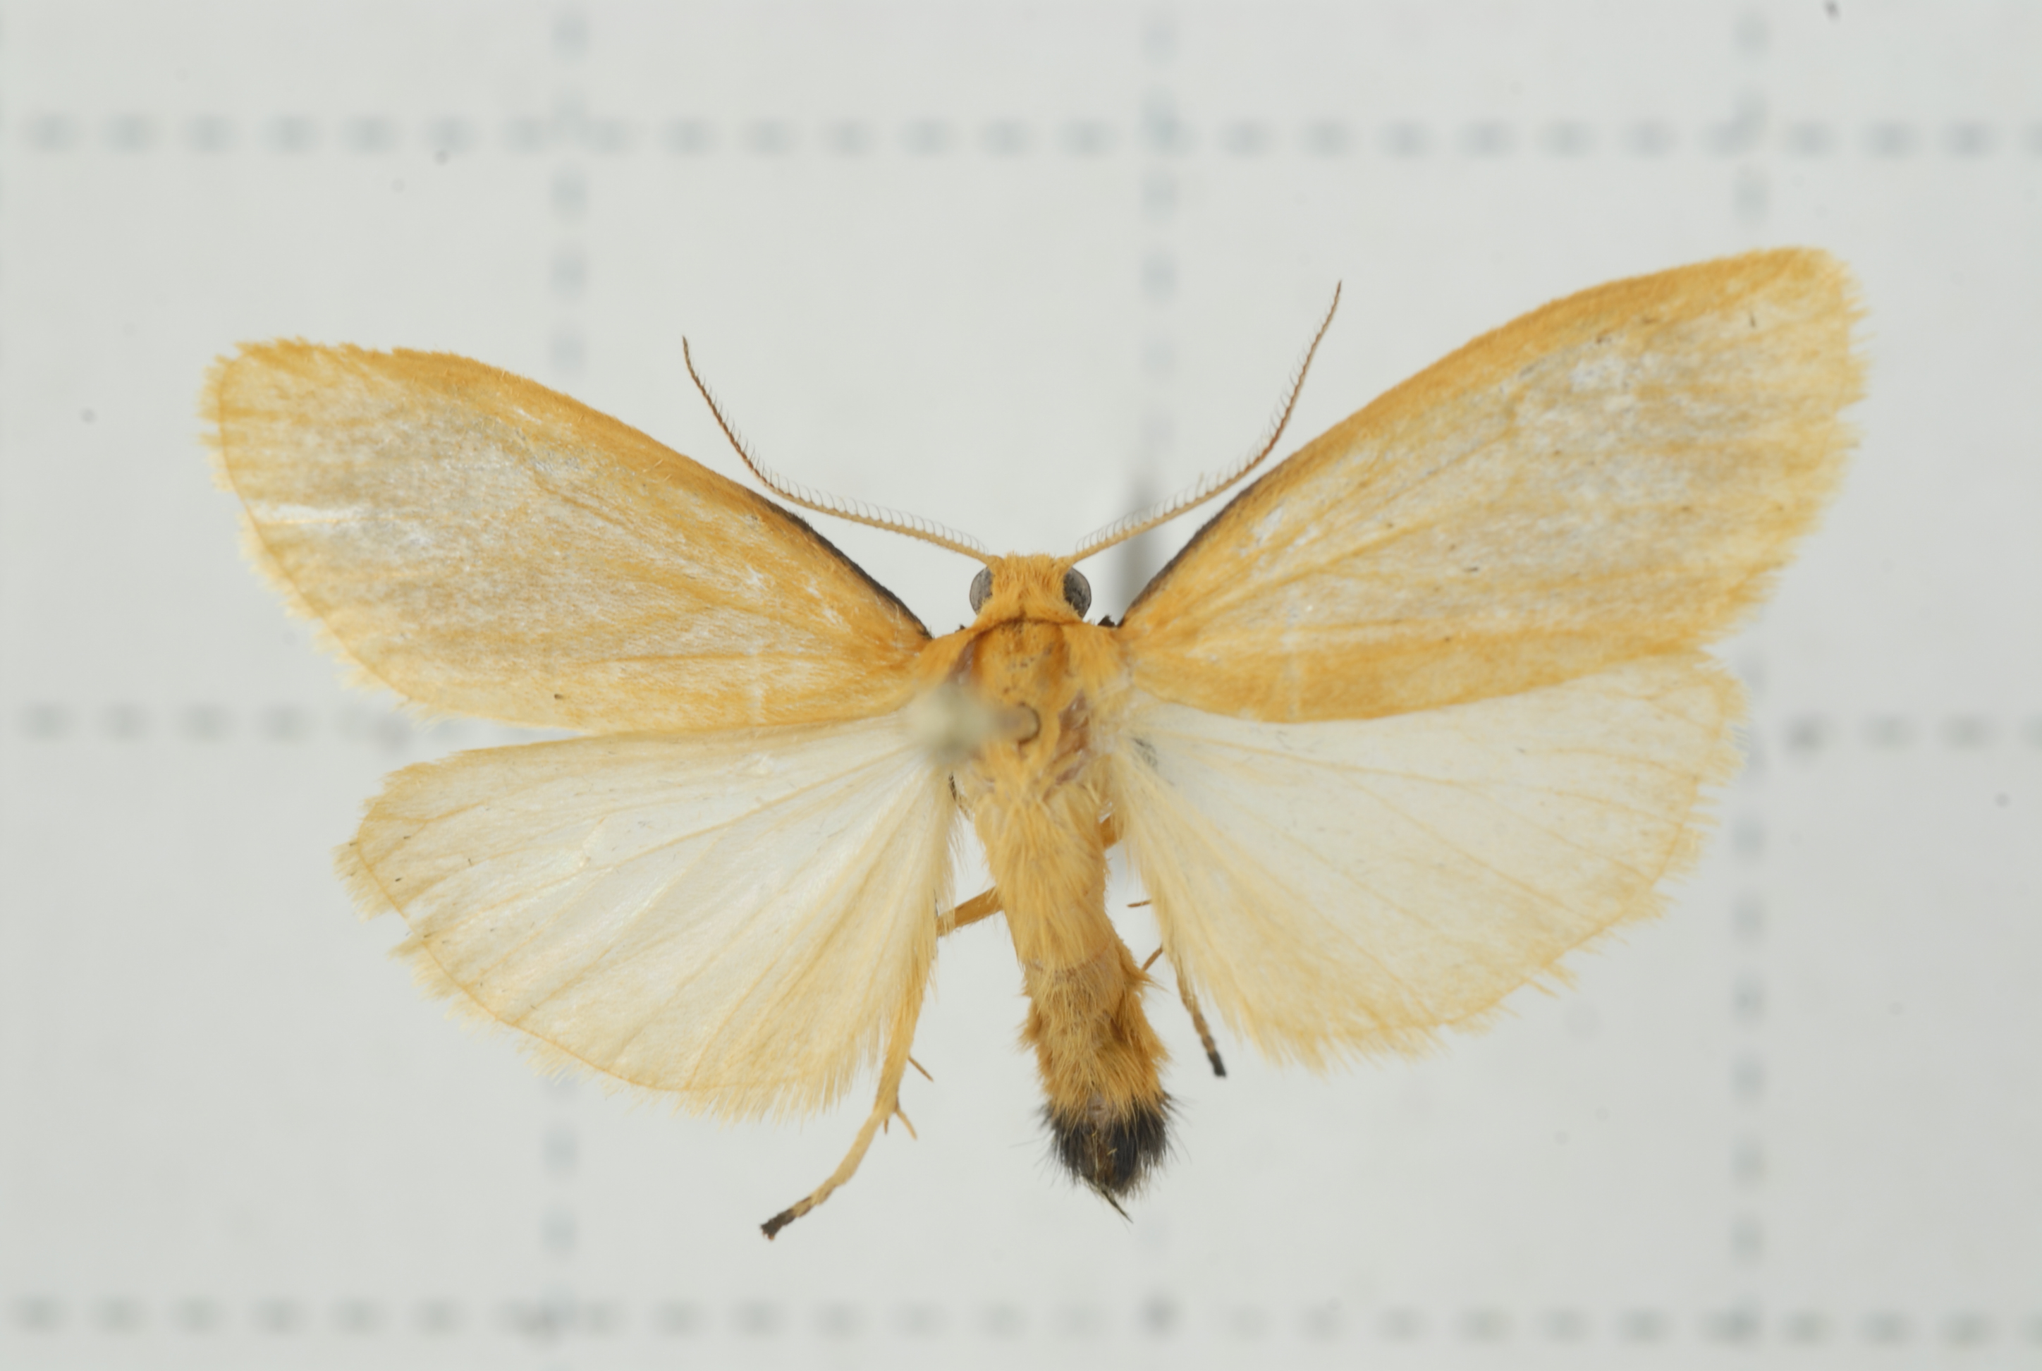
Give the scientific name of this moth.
Miltochrista melanopyga
